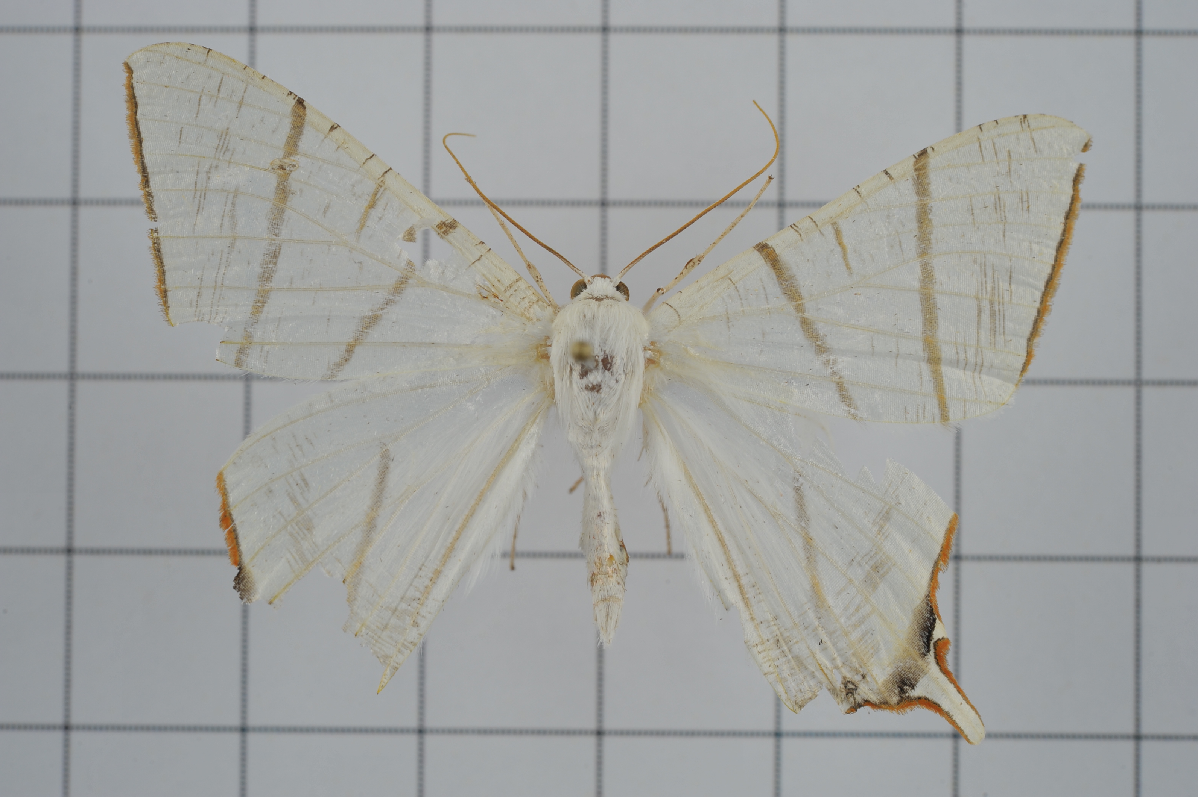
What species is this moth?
Ourapteryx clara formosana
